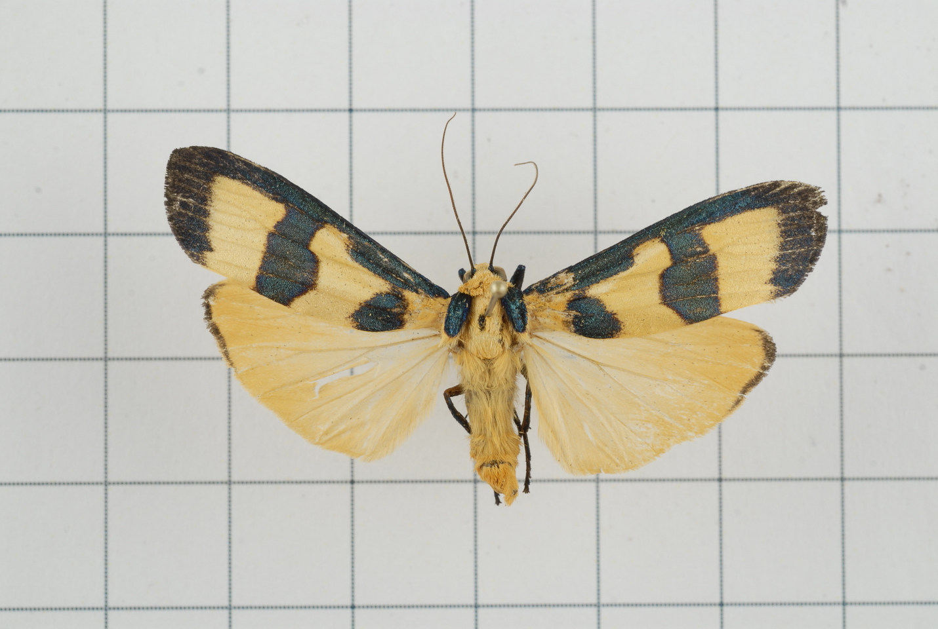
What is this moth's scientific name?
Chrysaeglia magnifica
